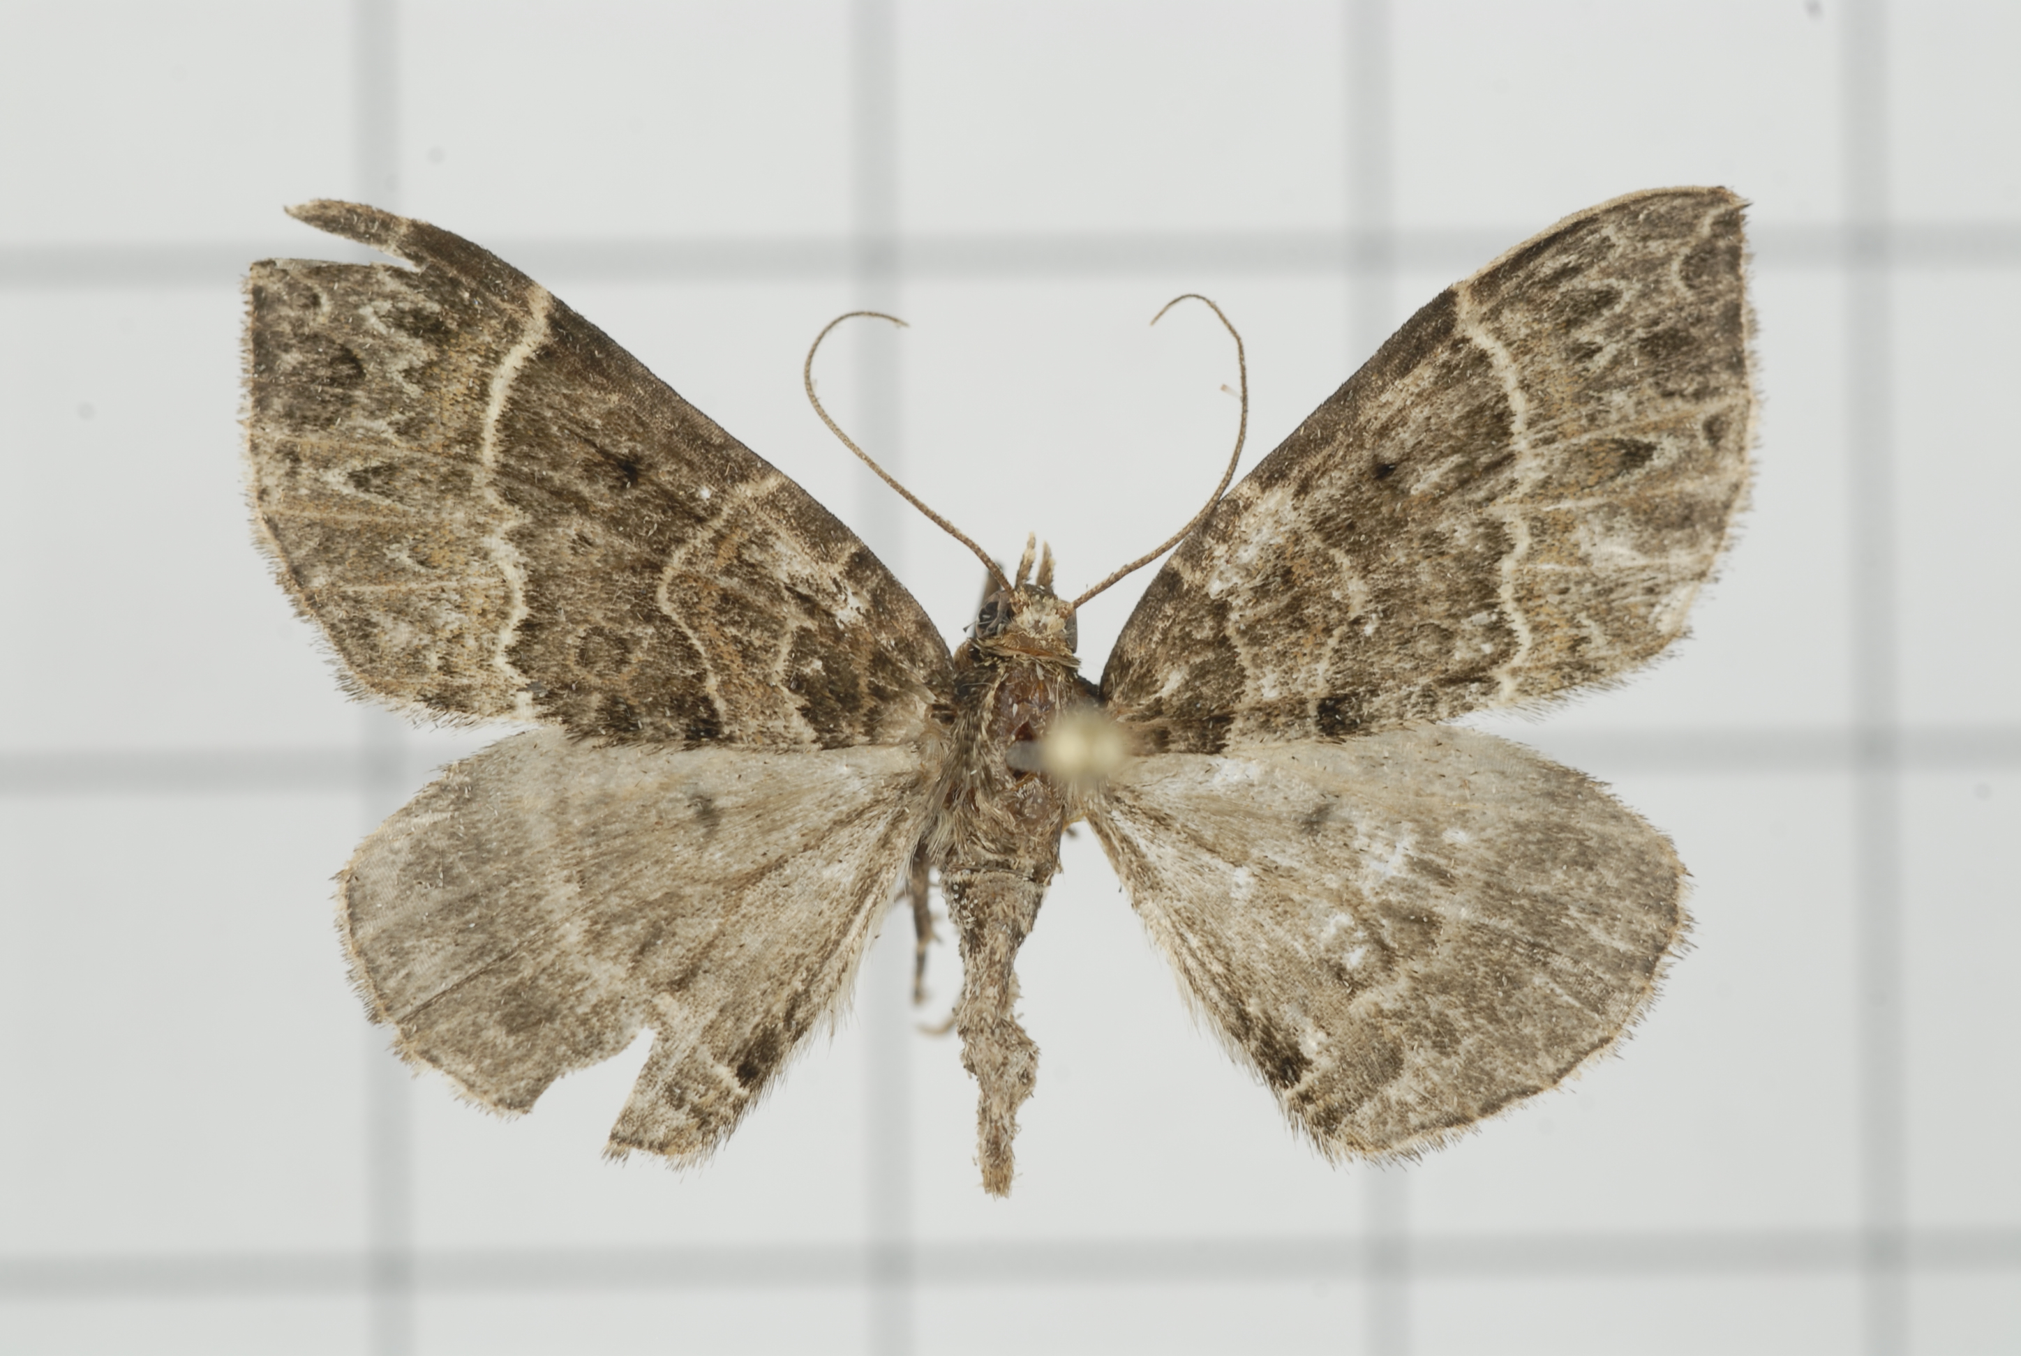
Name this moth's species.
Ecliptopera umbrosaria stathera
